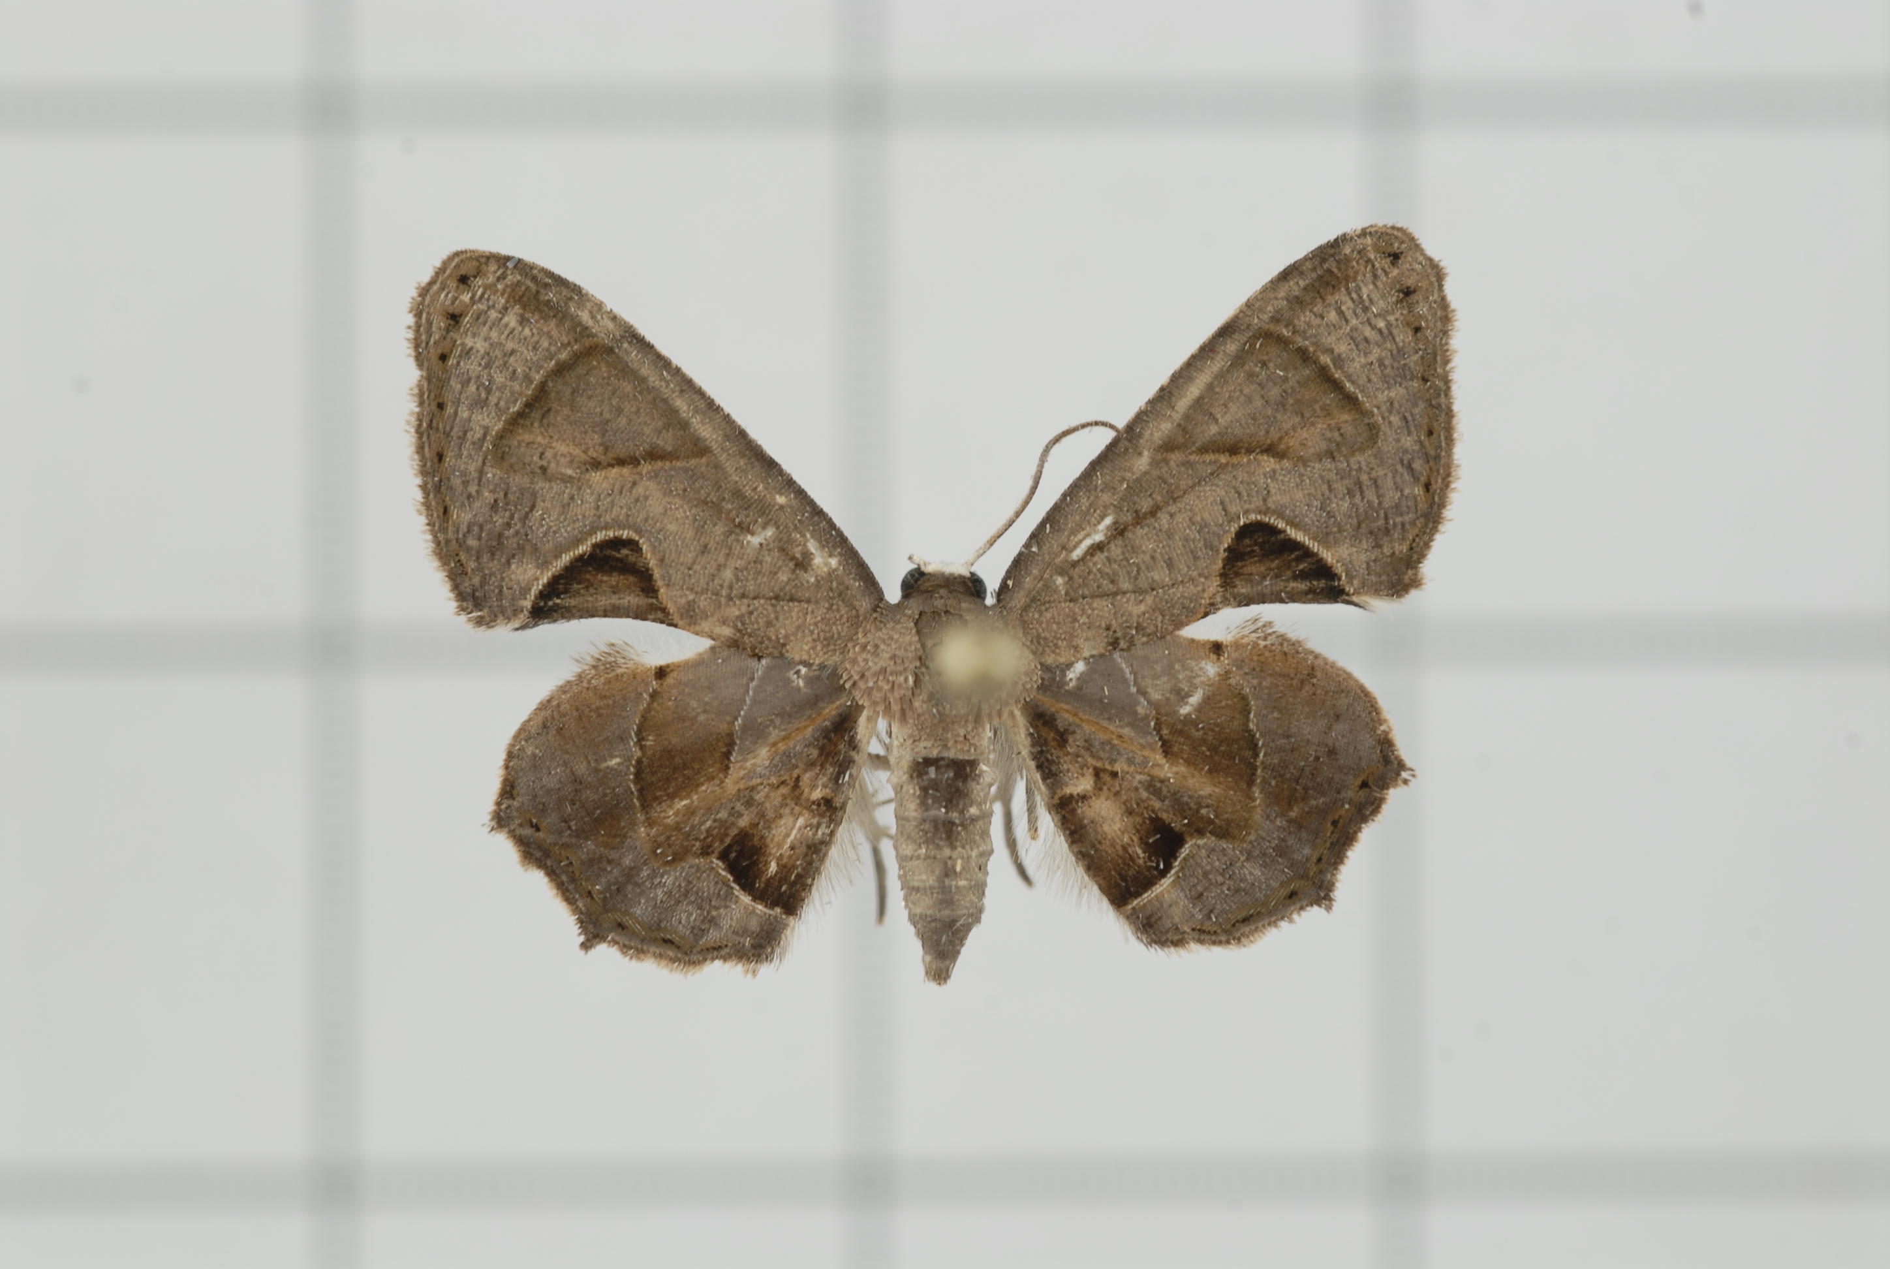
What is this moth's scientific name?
Phazaca kosemponicola
